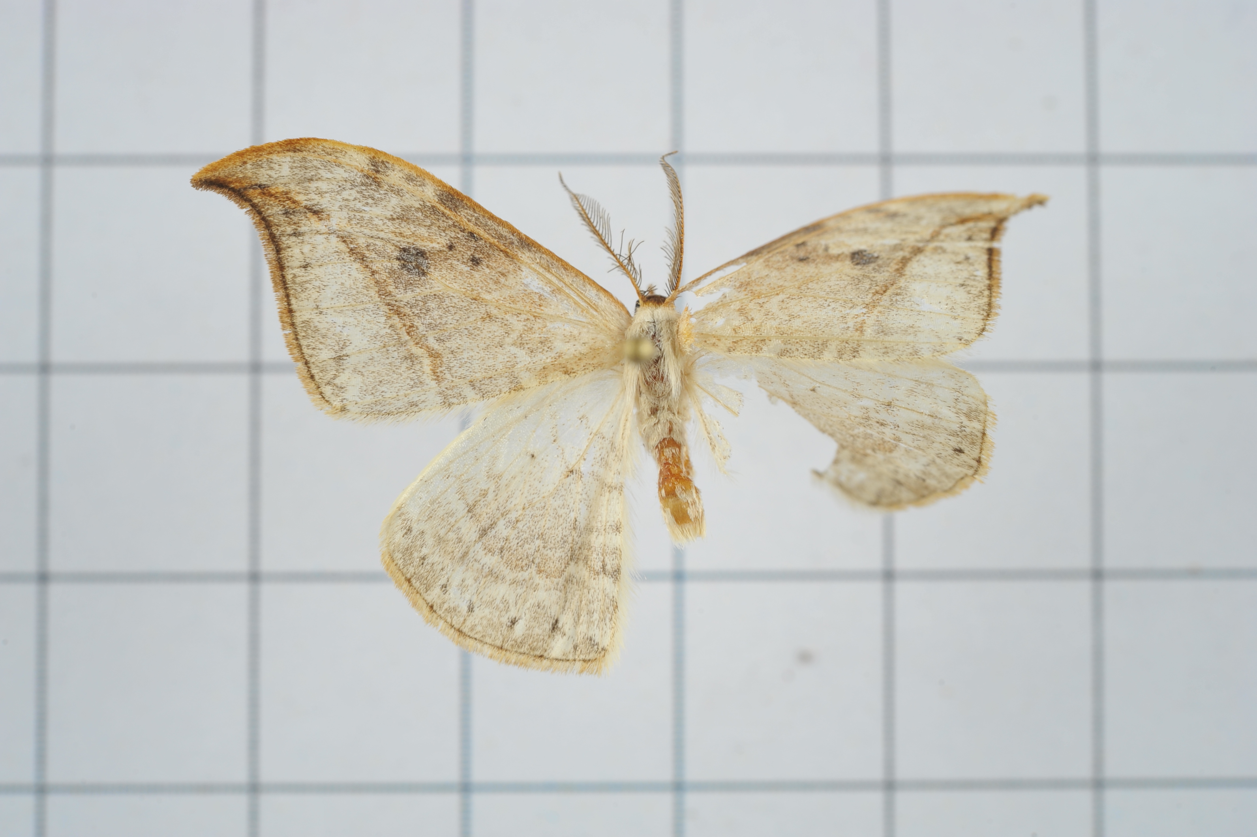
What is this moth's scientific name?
Drepana pallida nigromaculata
